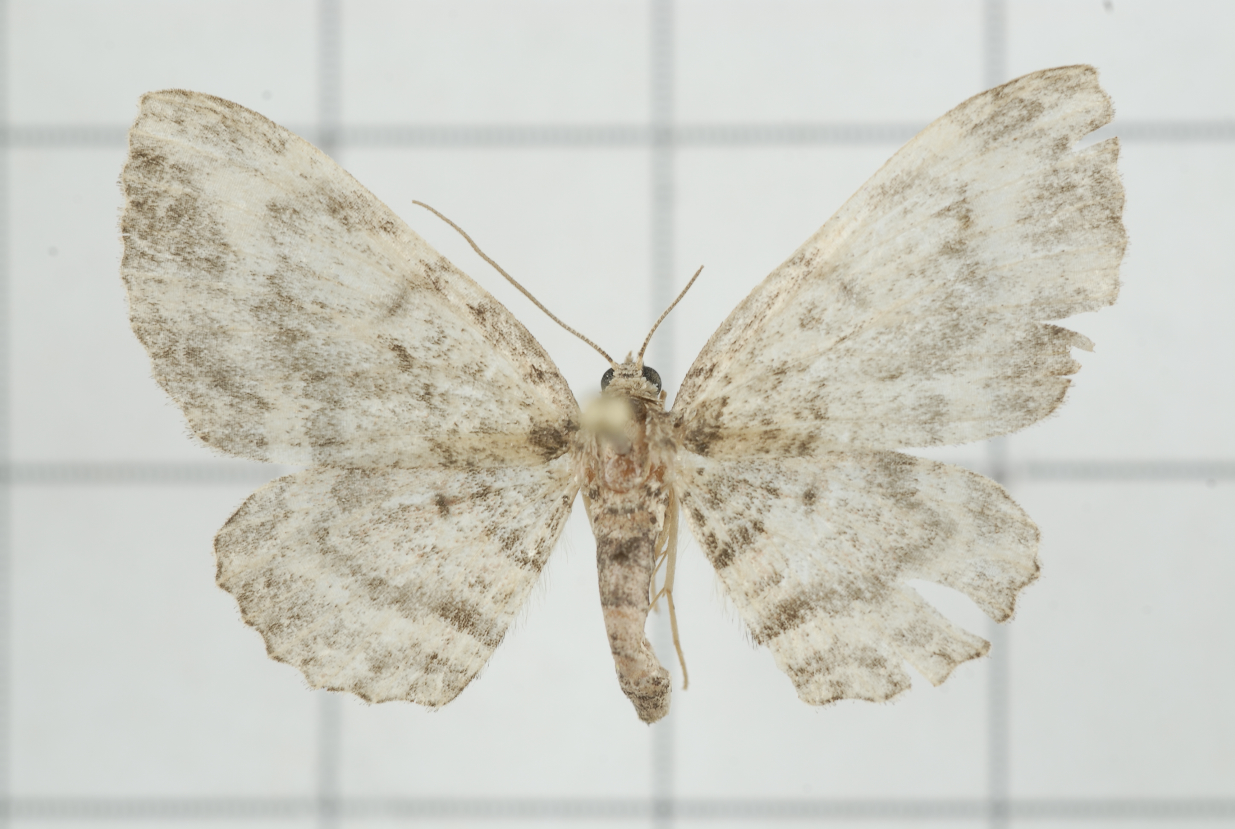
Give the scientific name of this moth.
Pseudocollix hyperythra catalalia
